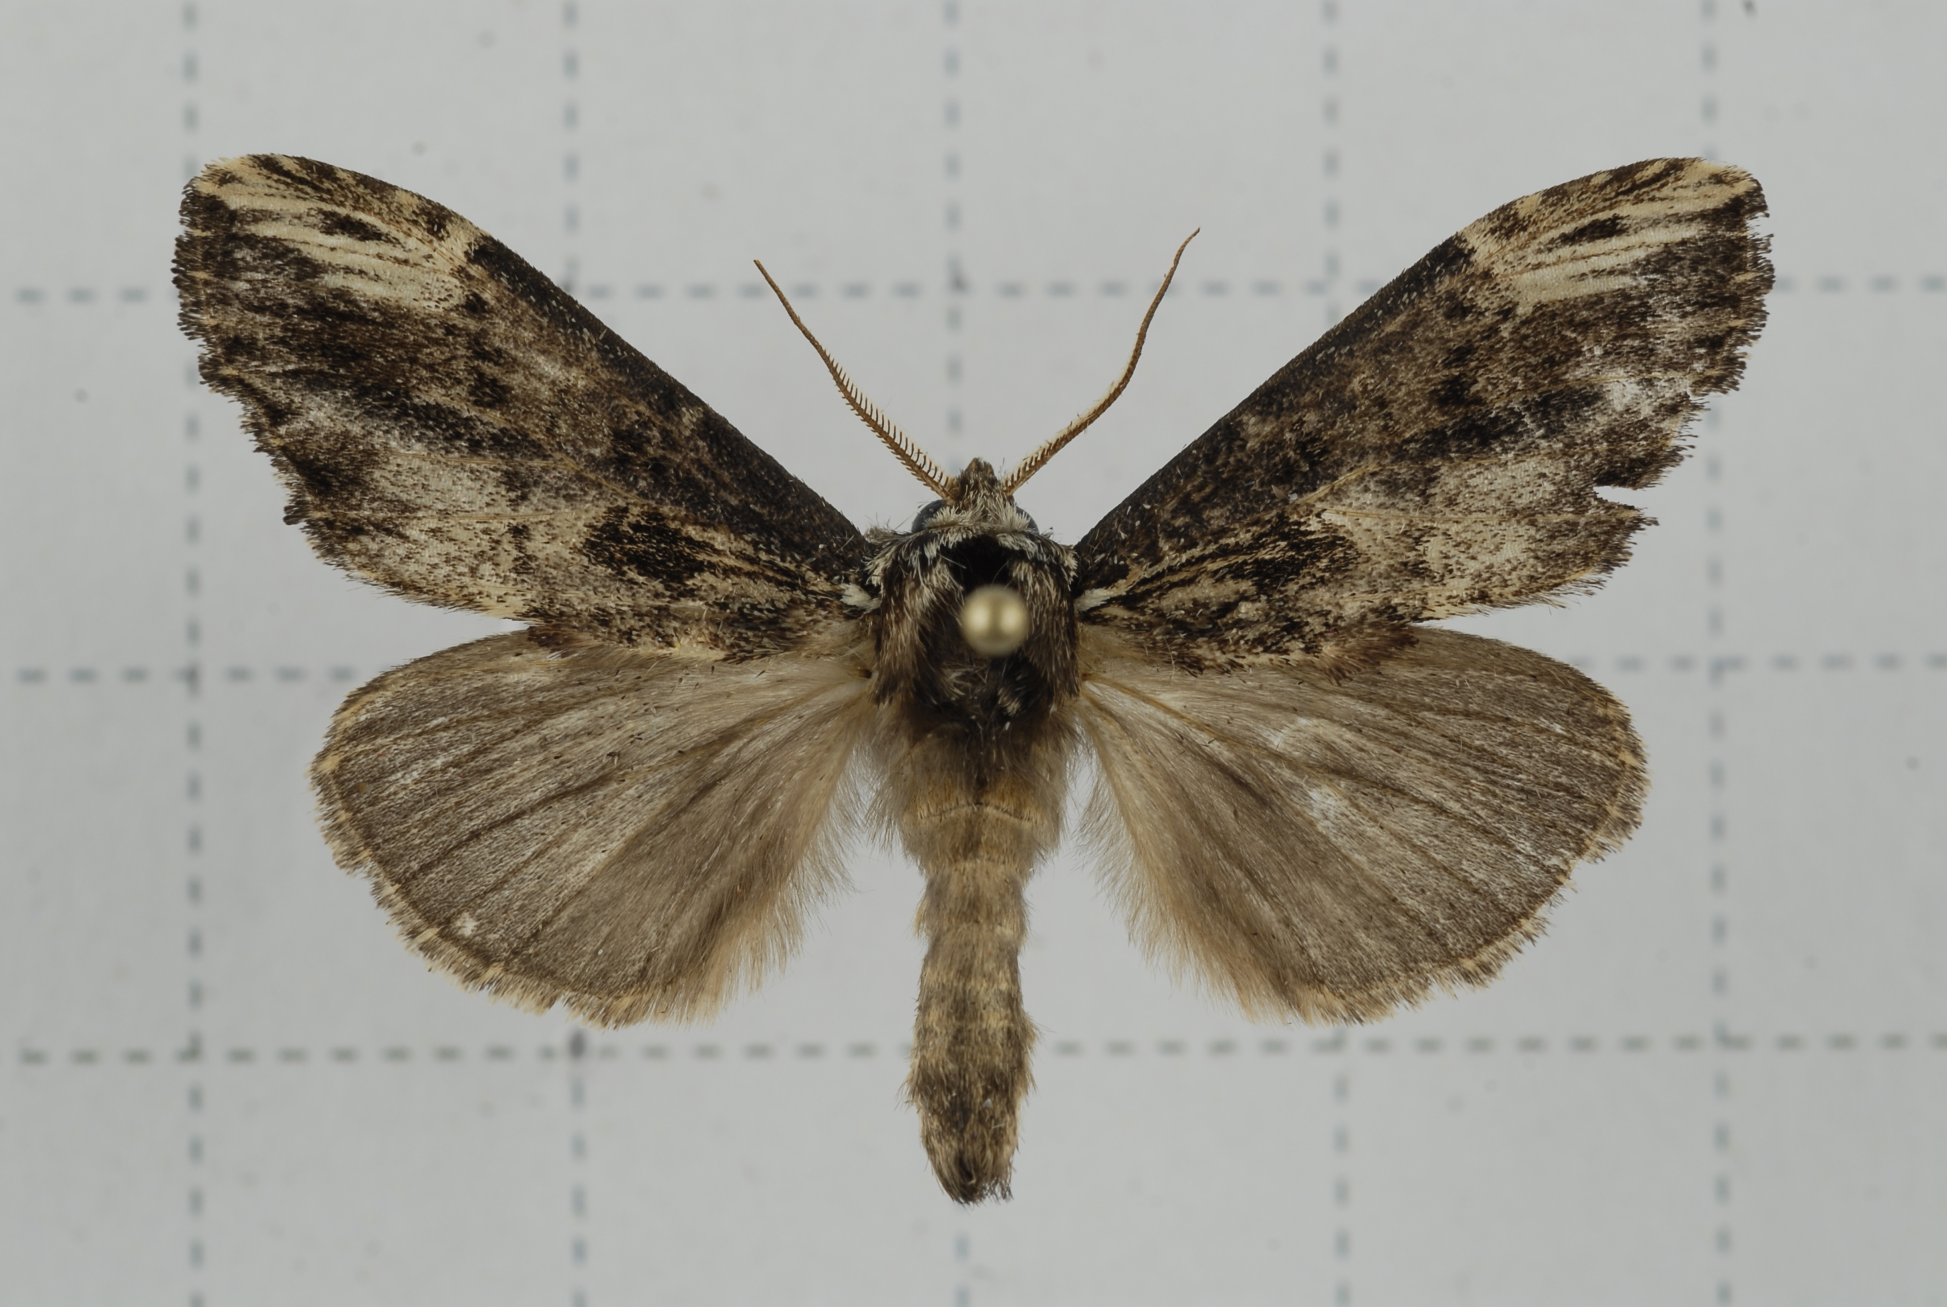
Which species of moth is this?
Hexafrenum leucodera yamamotoi
